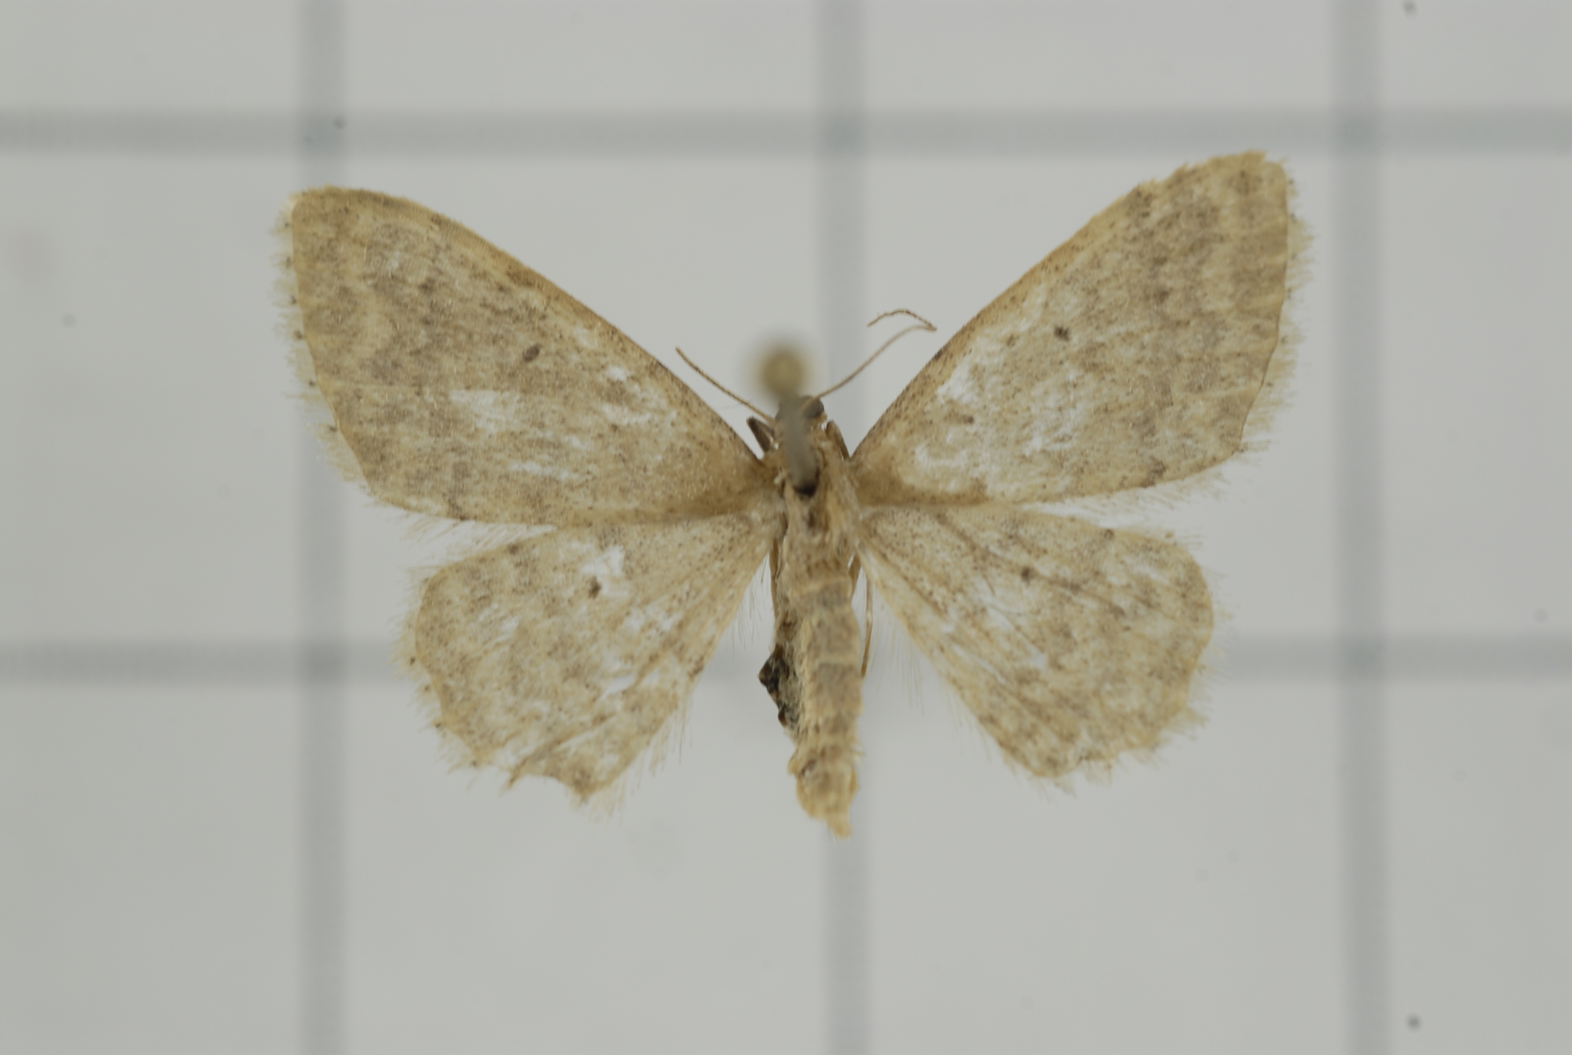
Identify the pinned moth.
Idaea taiwana
